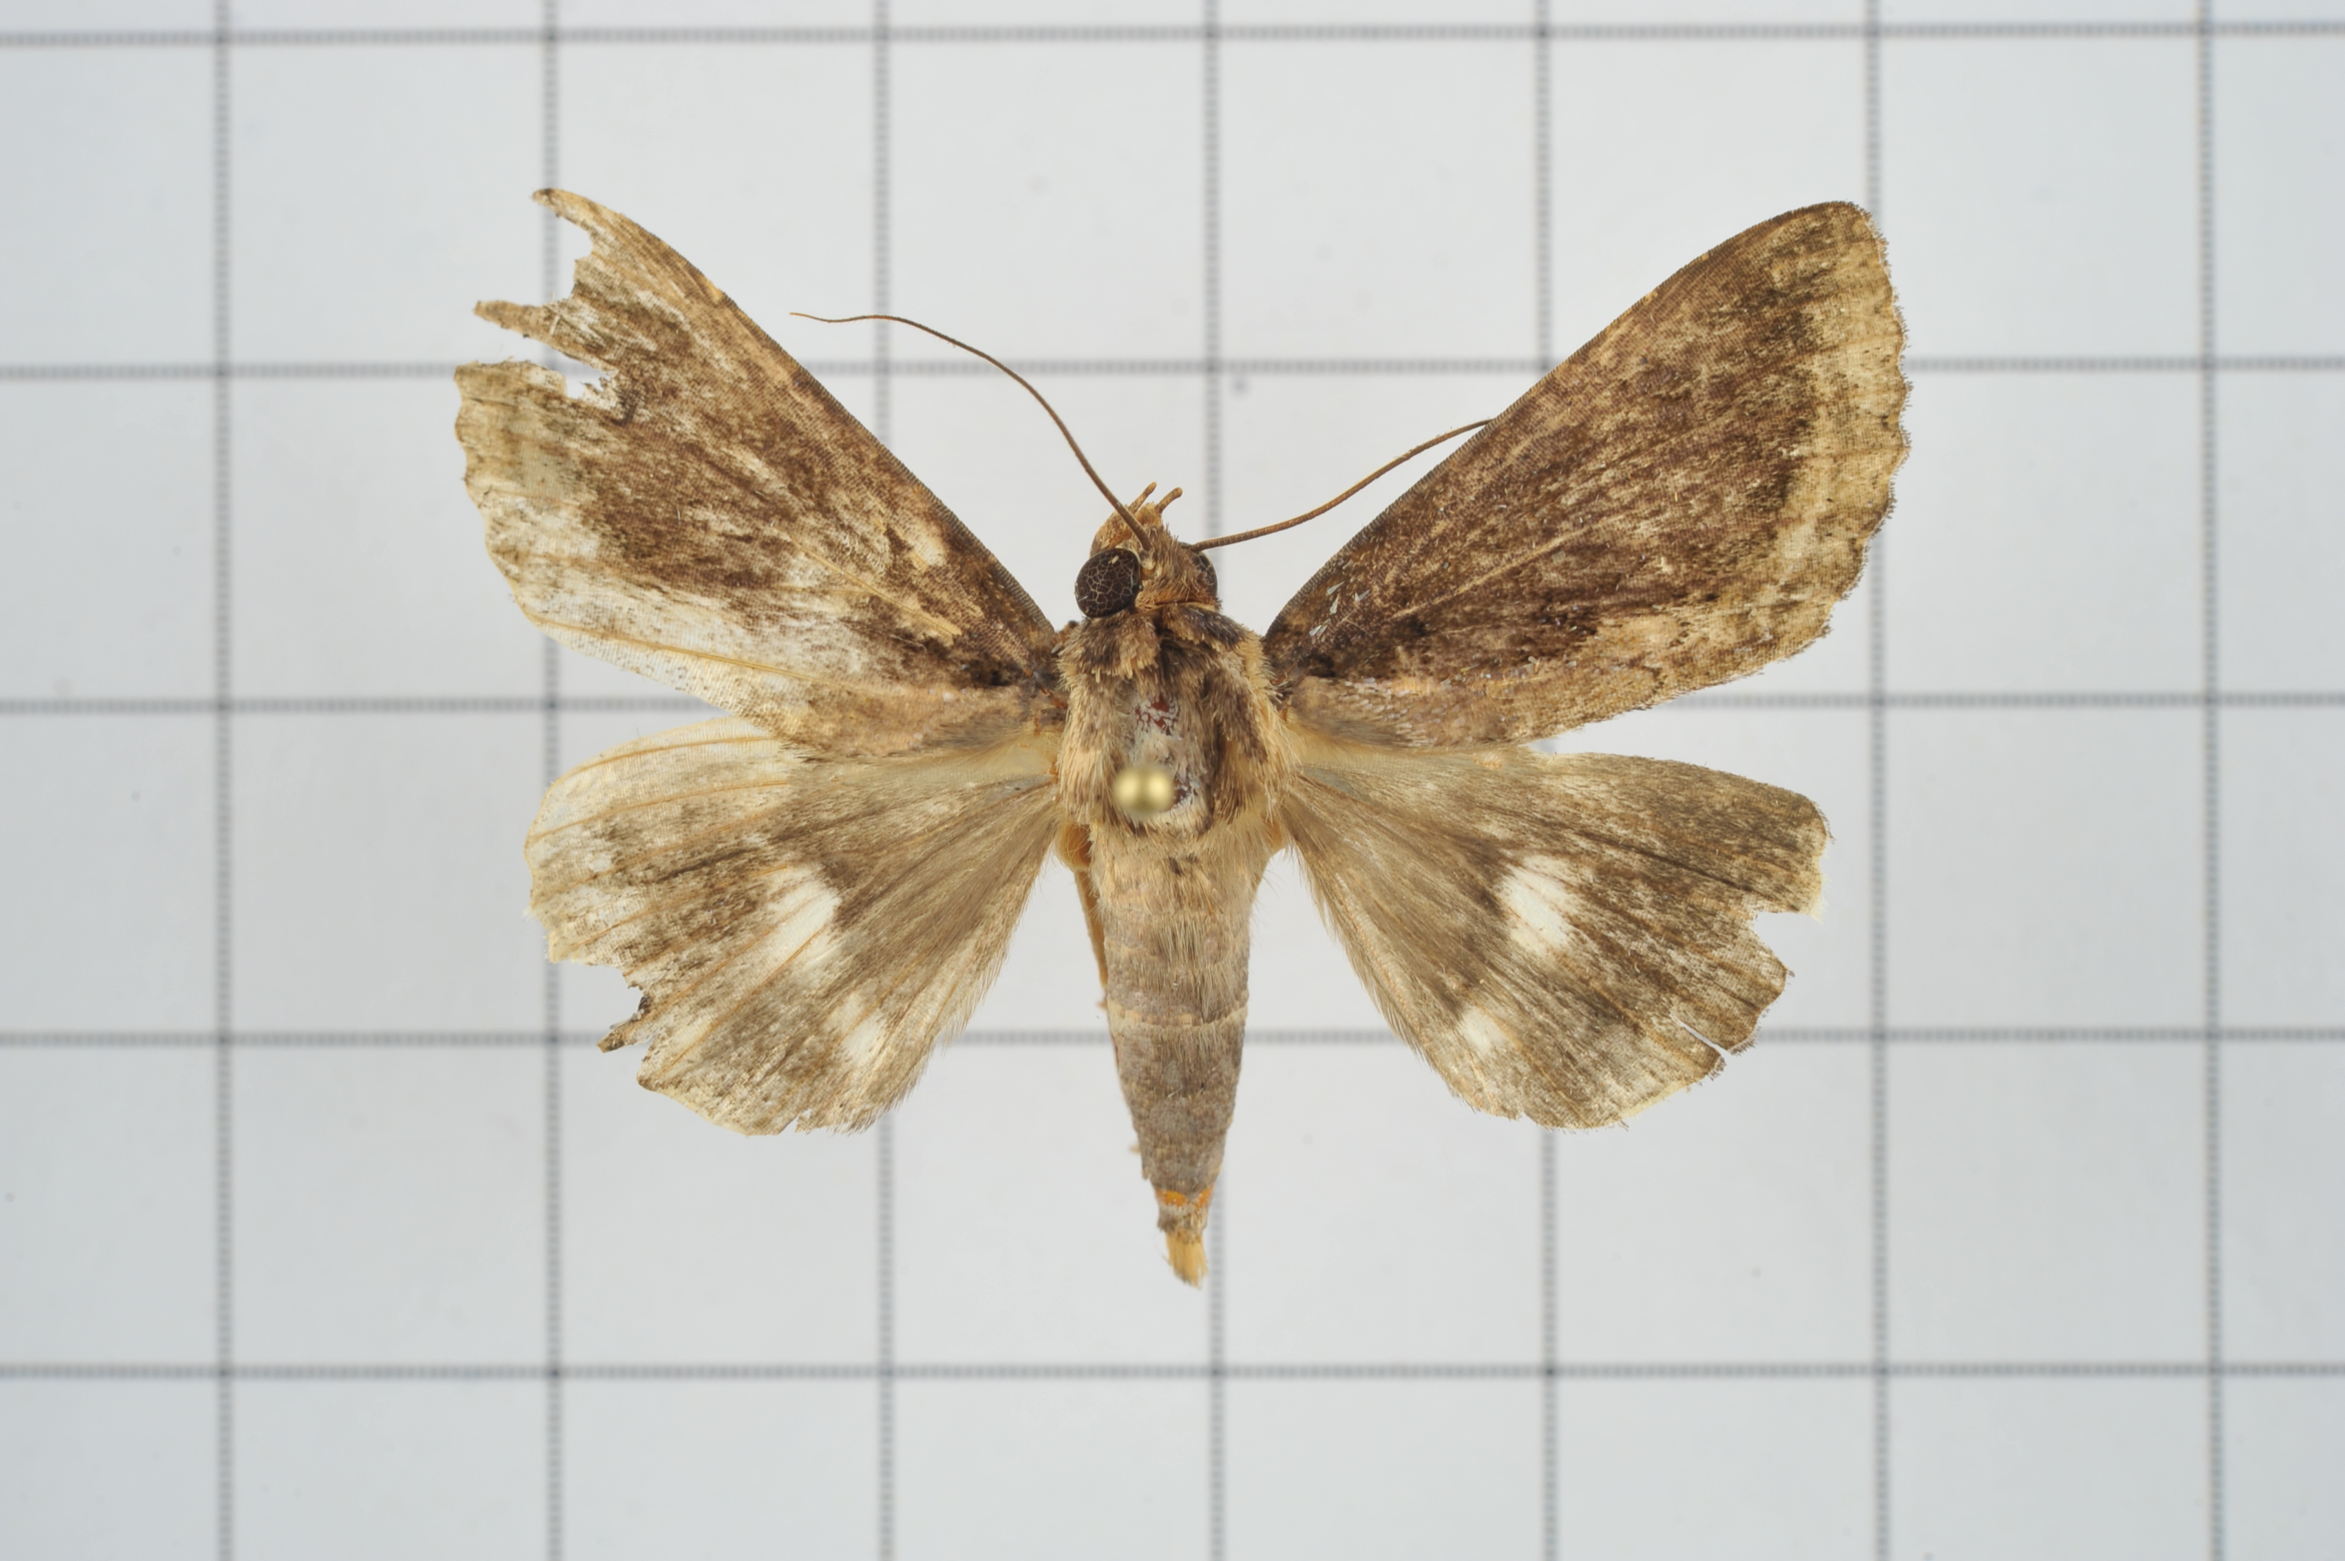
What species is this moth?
Ercheia cyllaria
